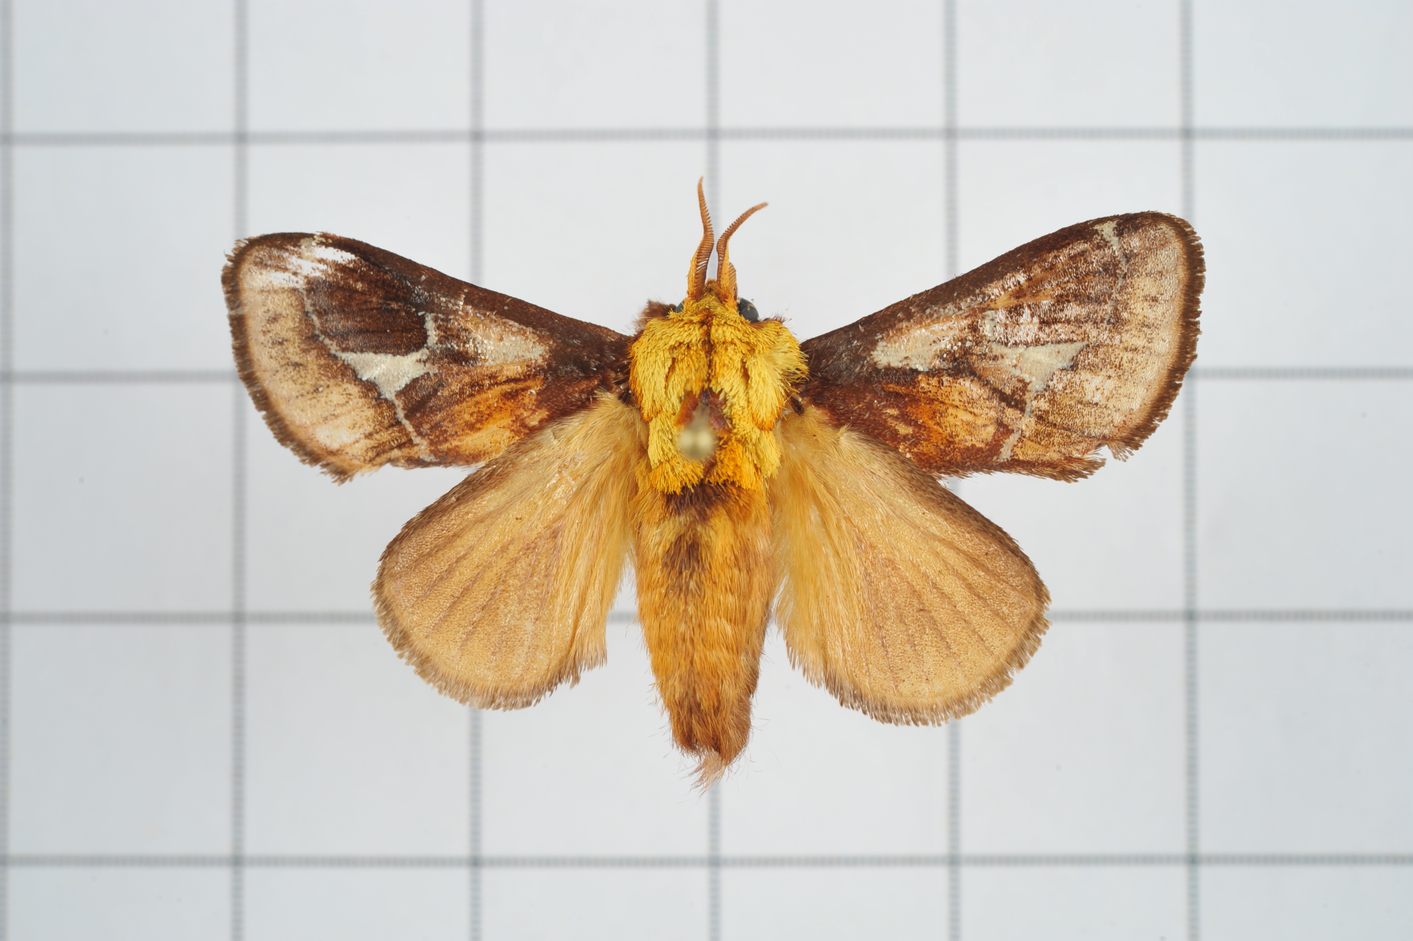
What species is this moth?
Miresa fulgida
